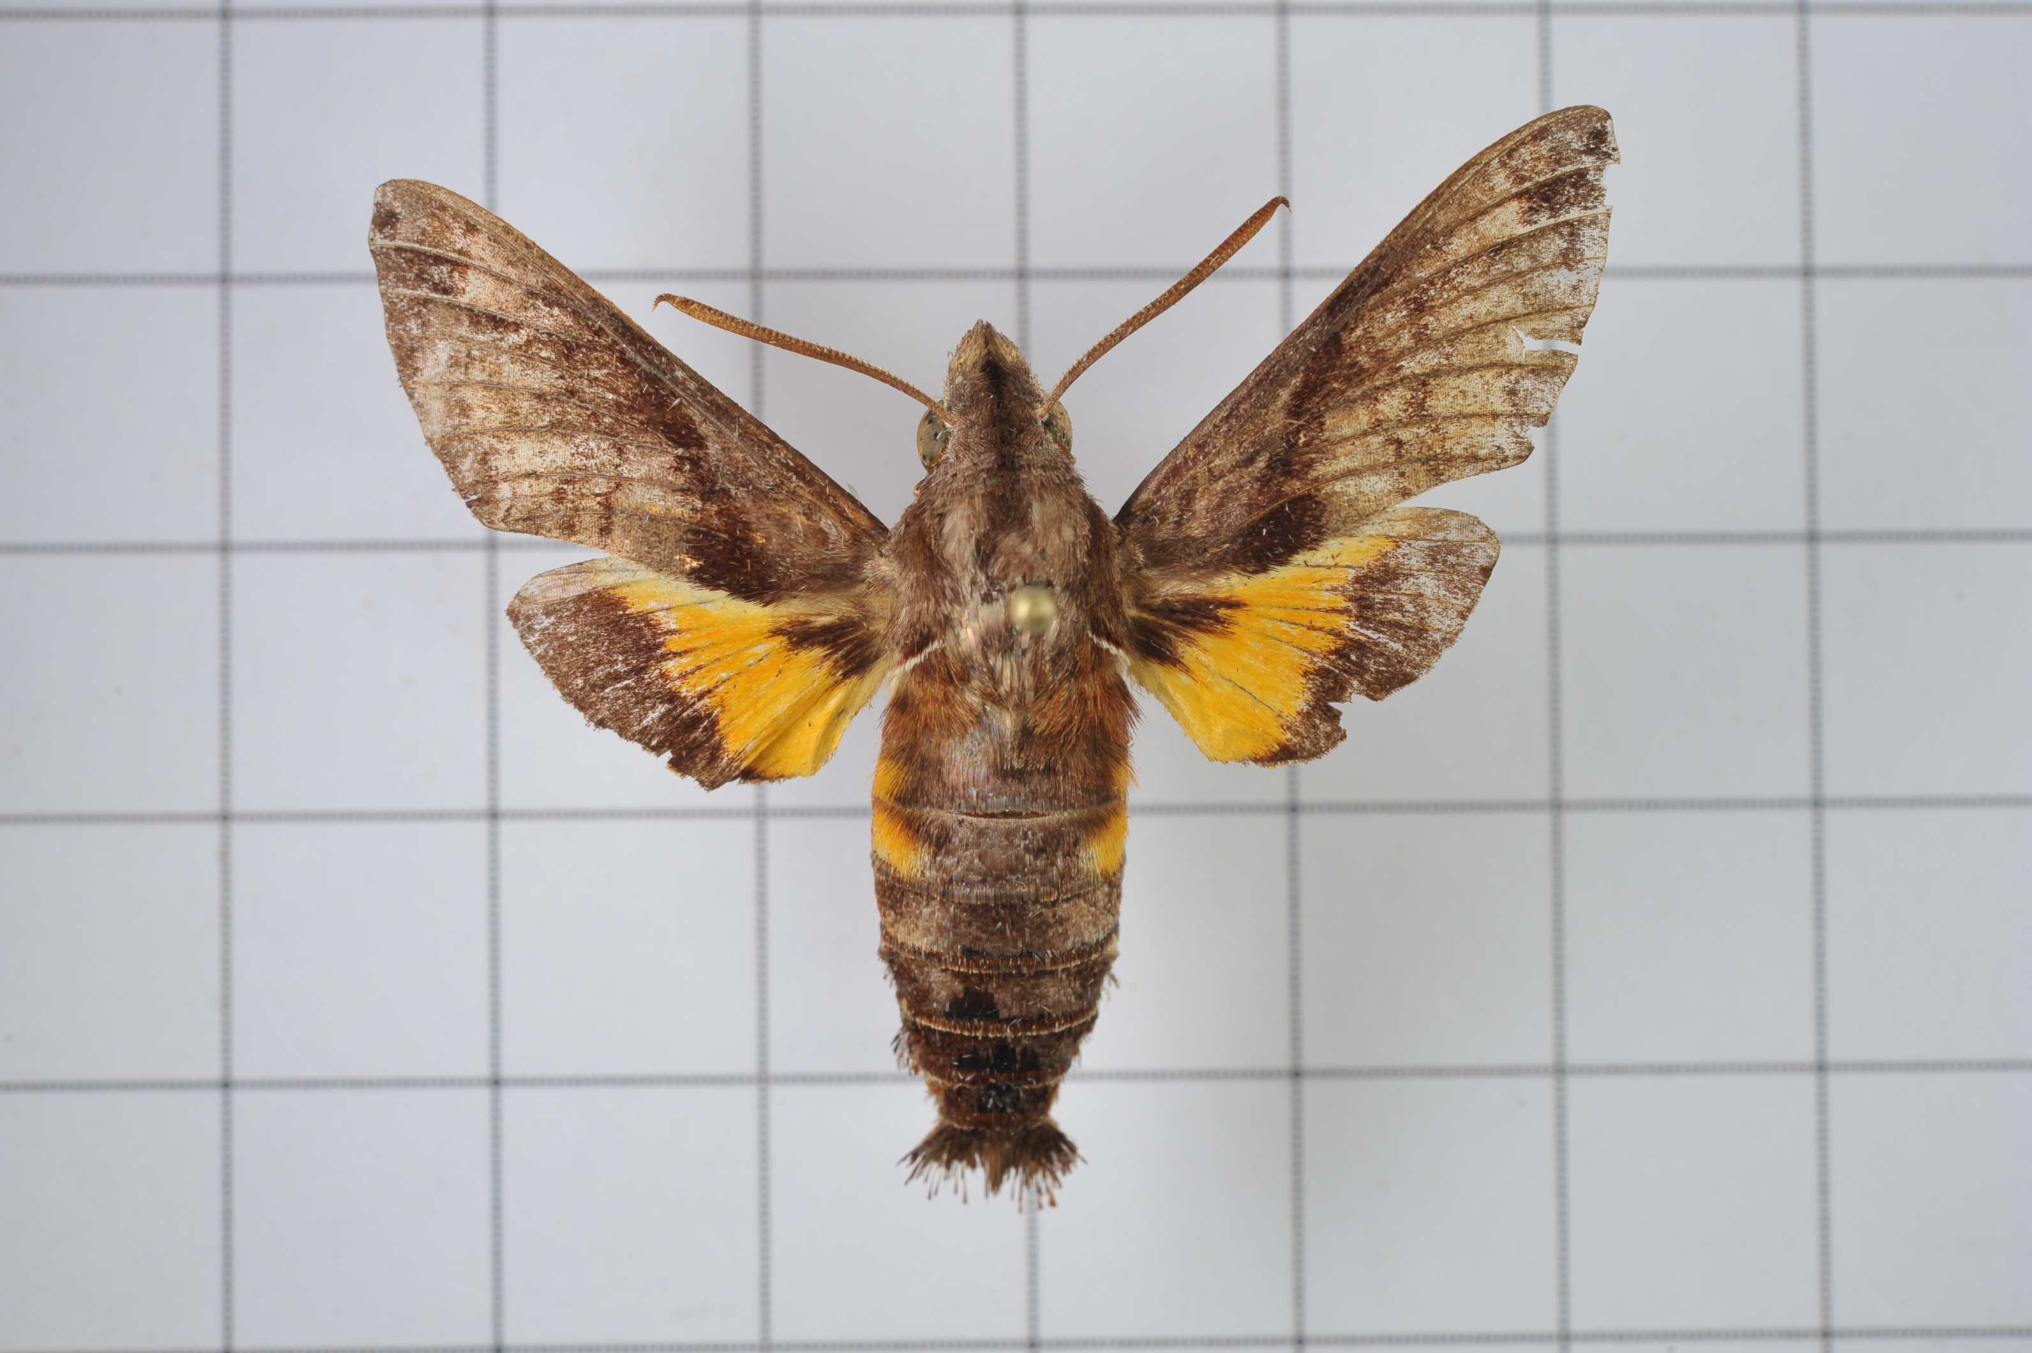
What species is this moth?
Macroglossum fritzei
